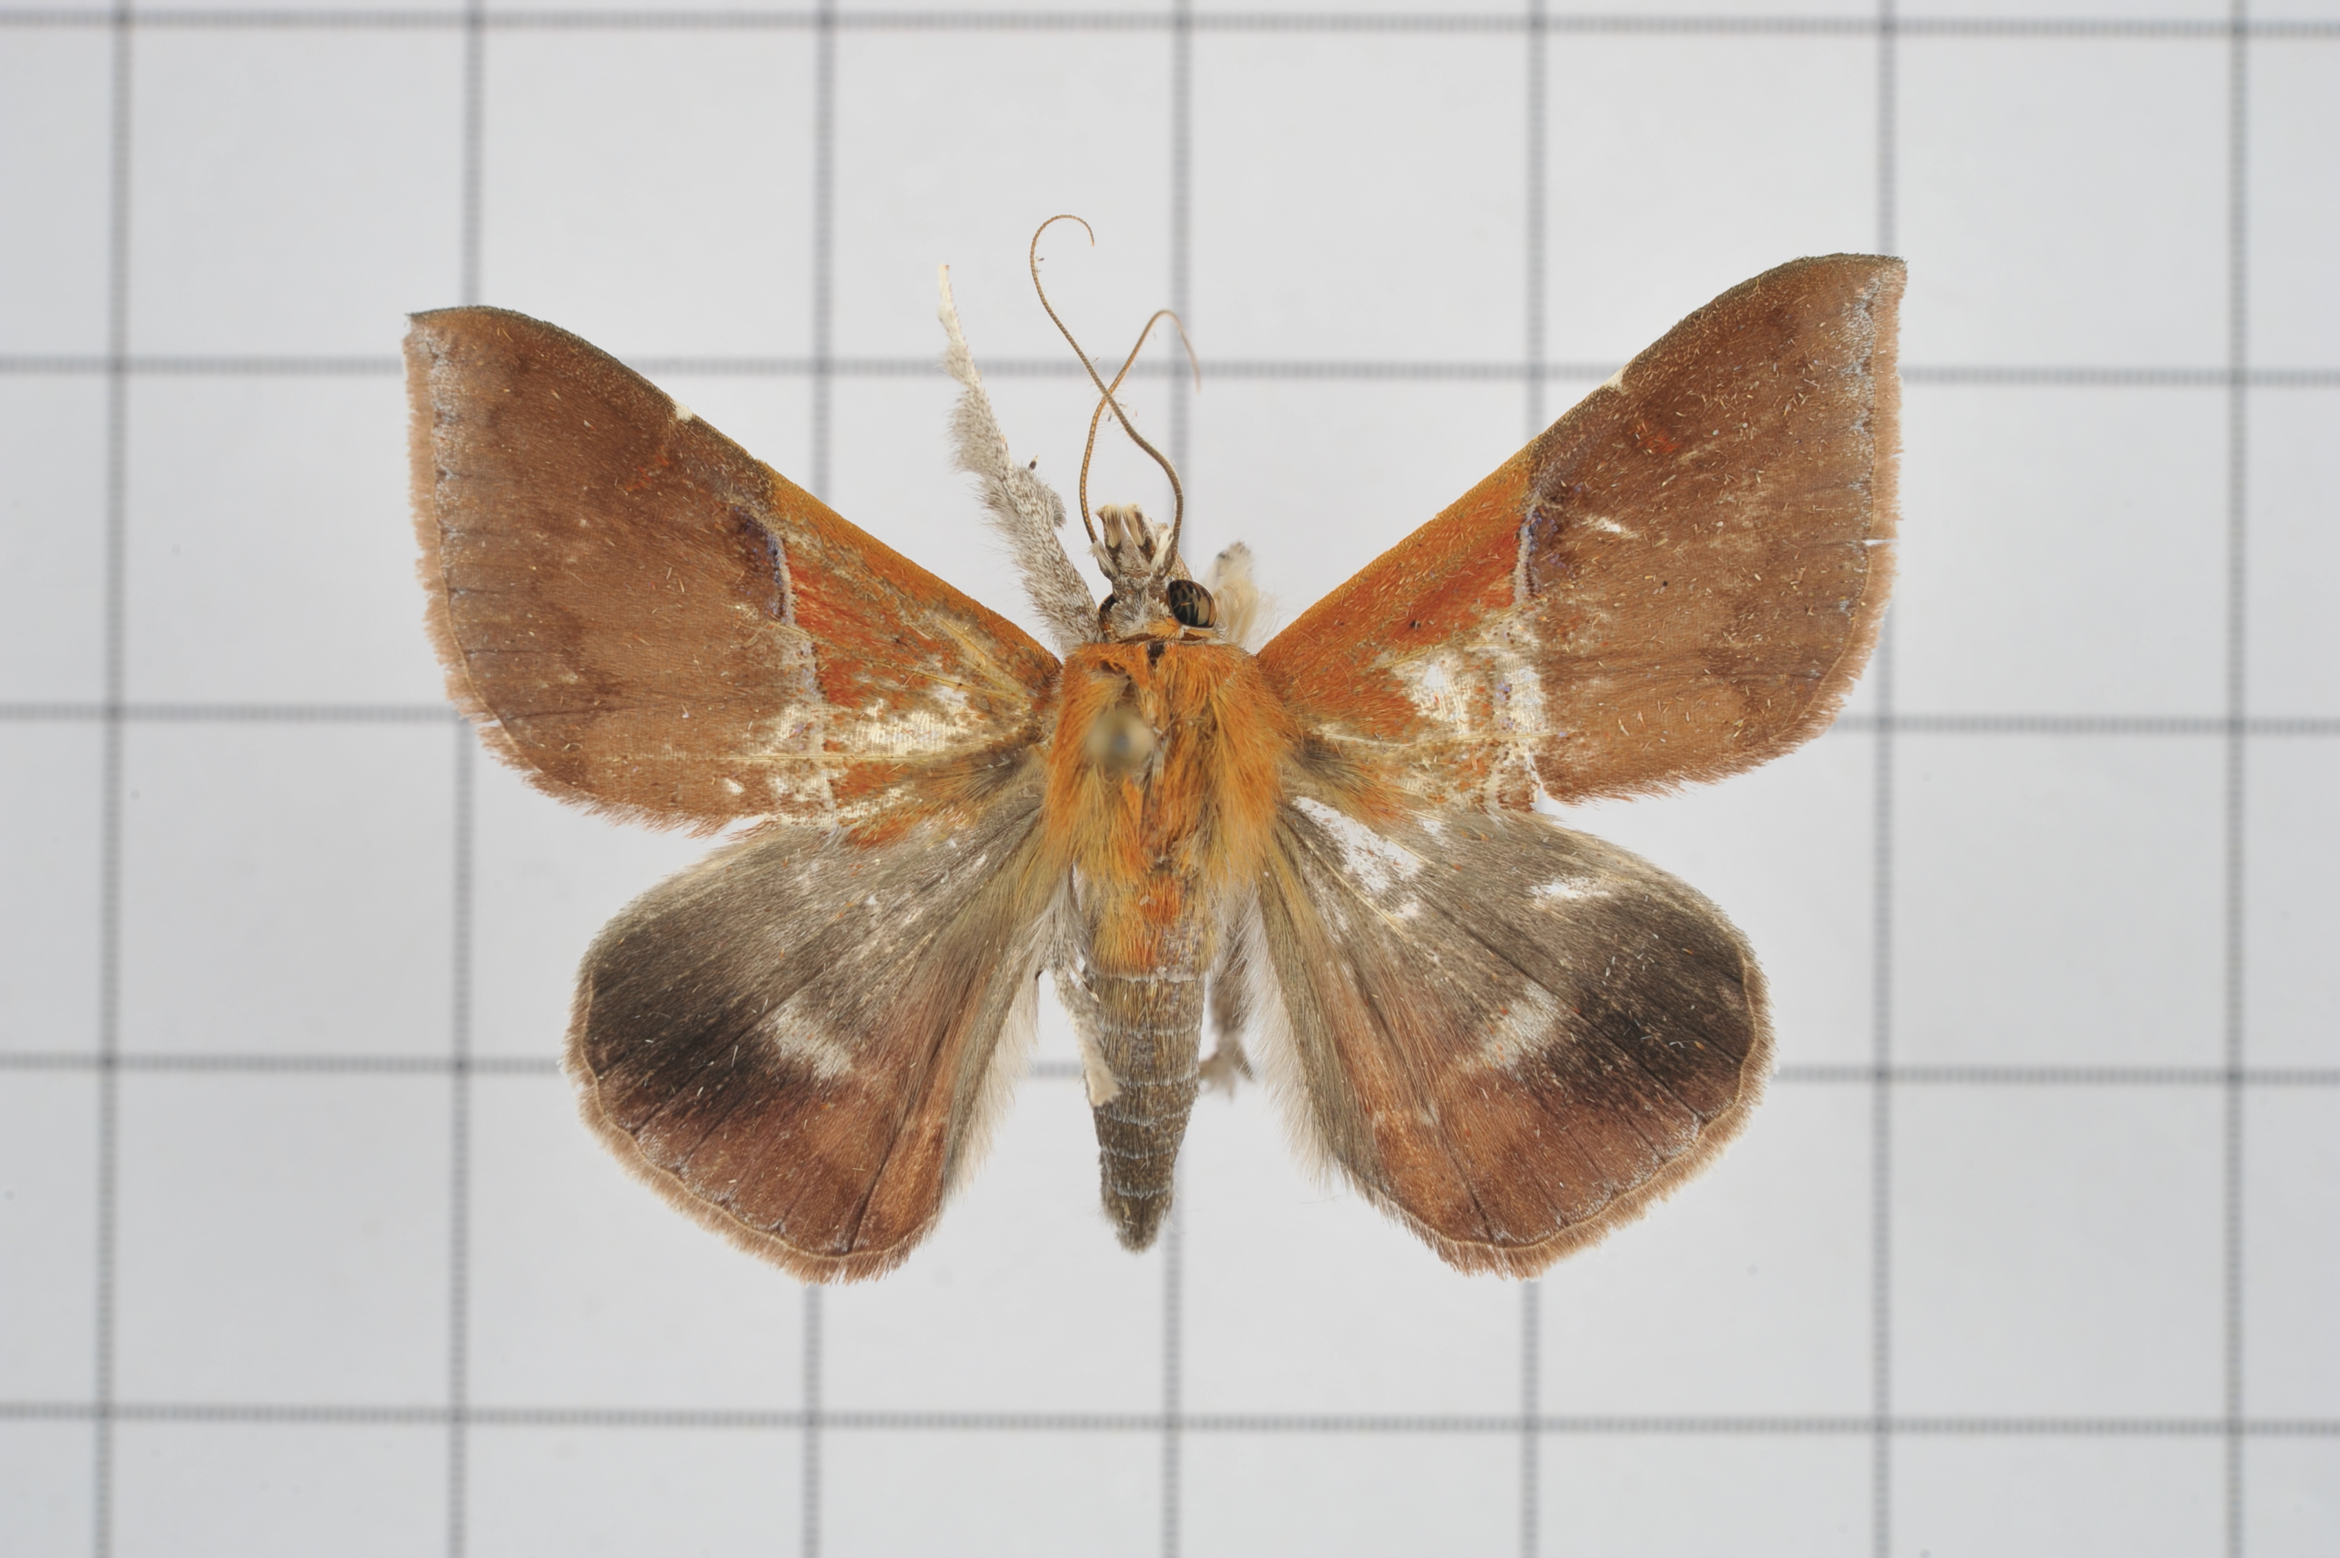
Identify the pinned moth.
Sympis rufibasis
